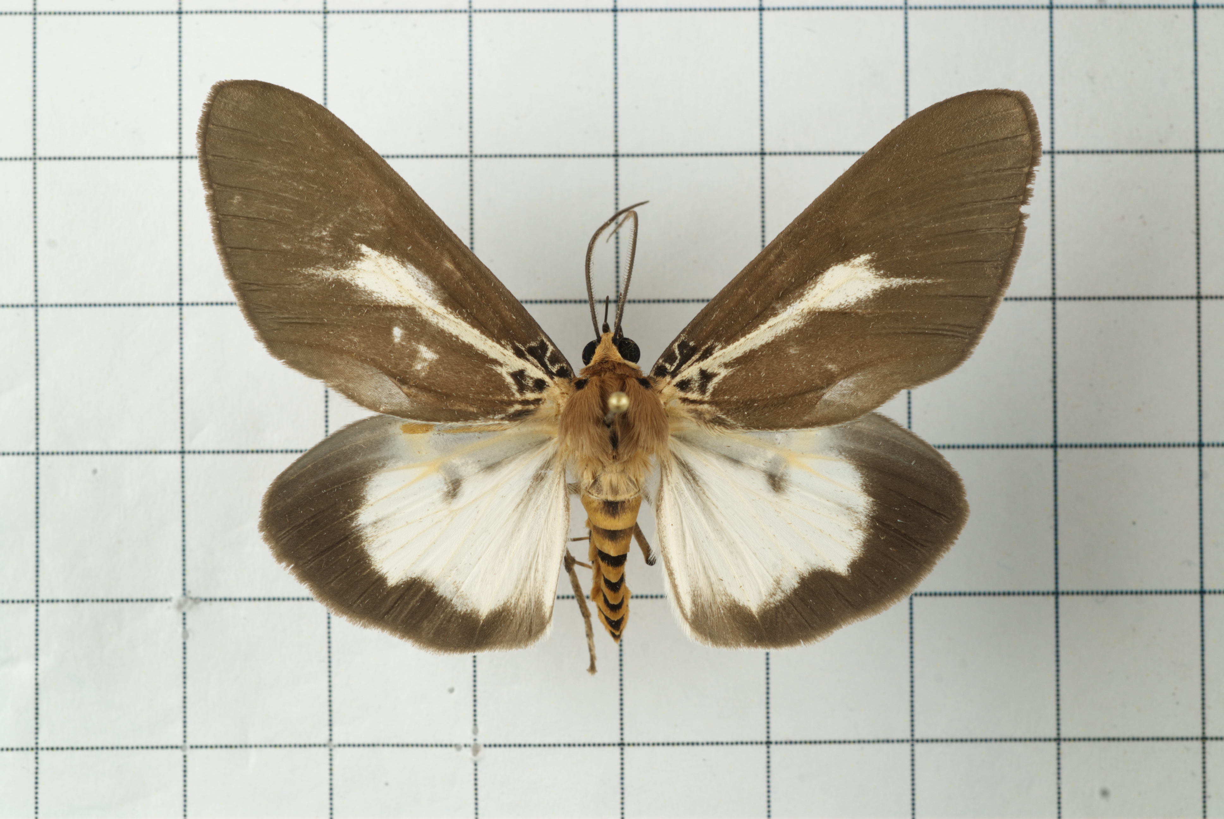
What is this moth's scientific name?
Asota heliconia zebrina
